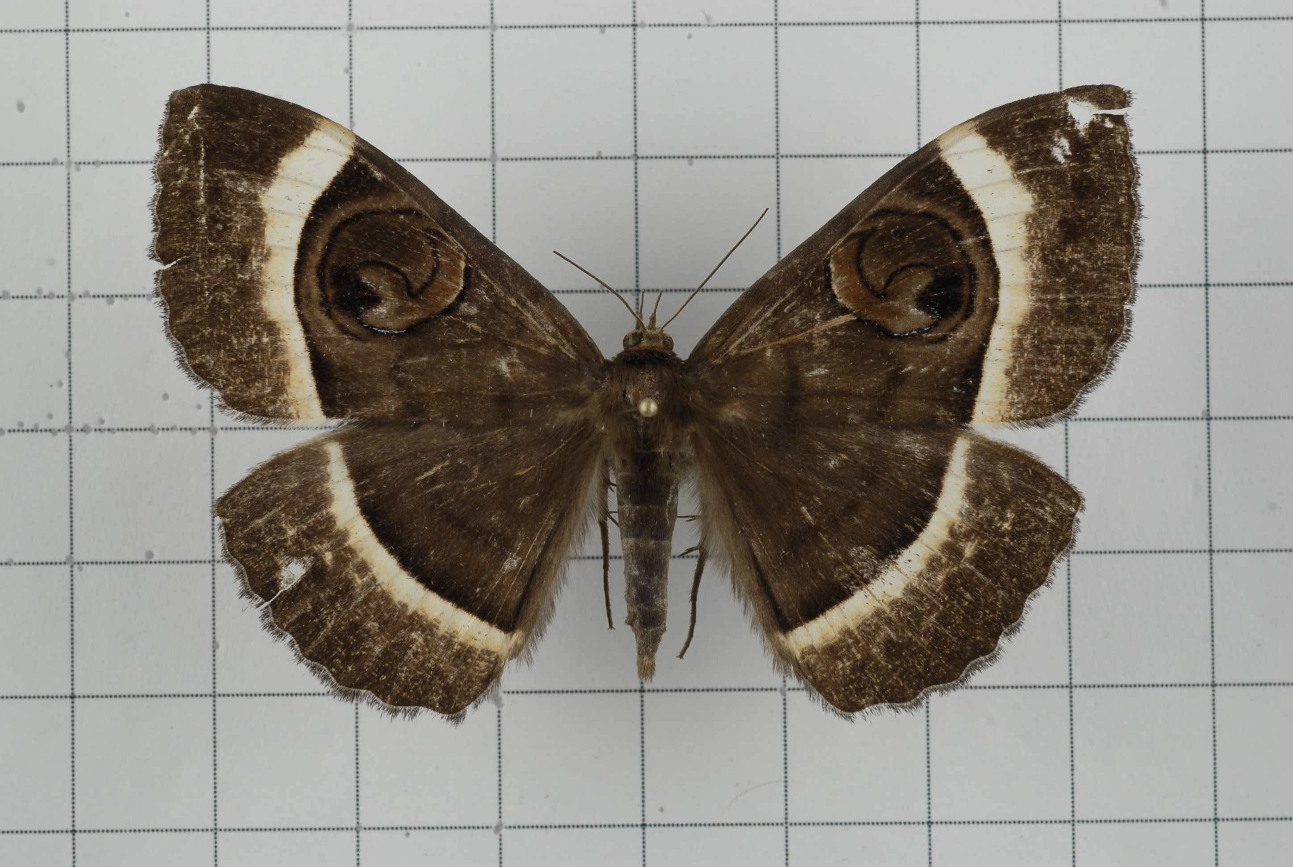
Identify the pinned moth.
Erebus gemmans
